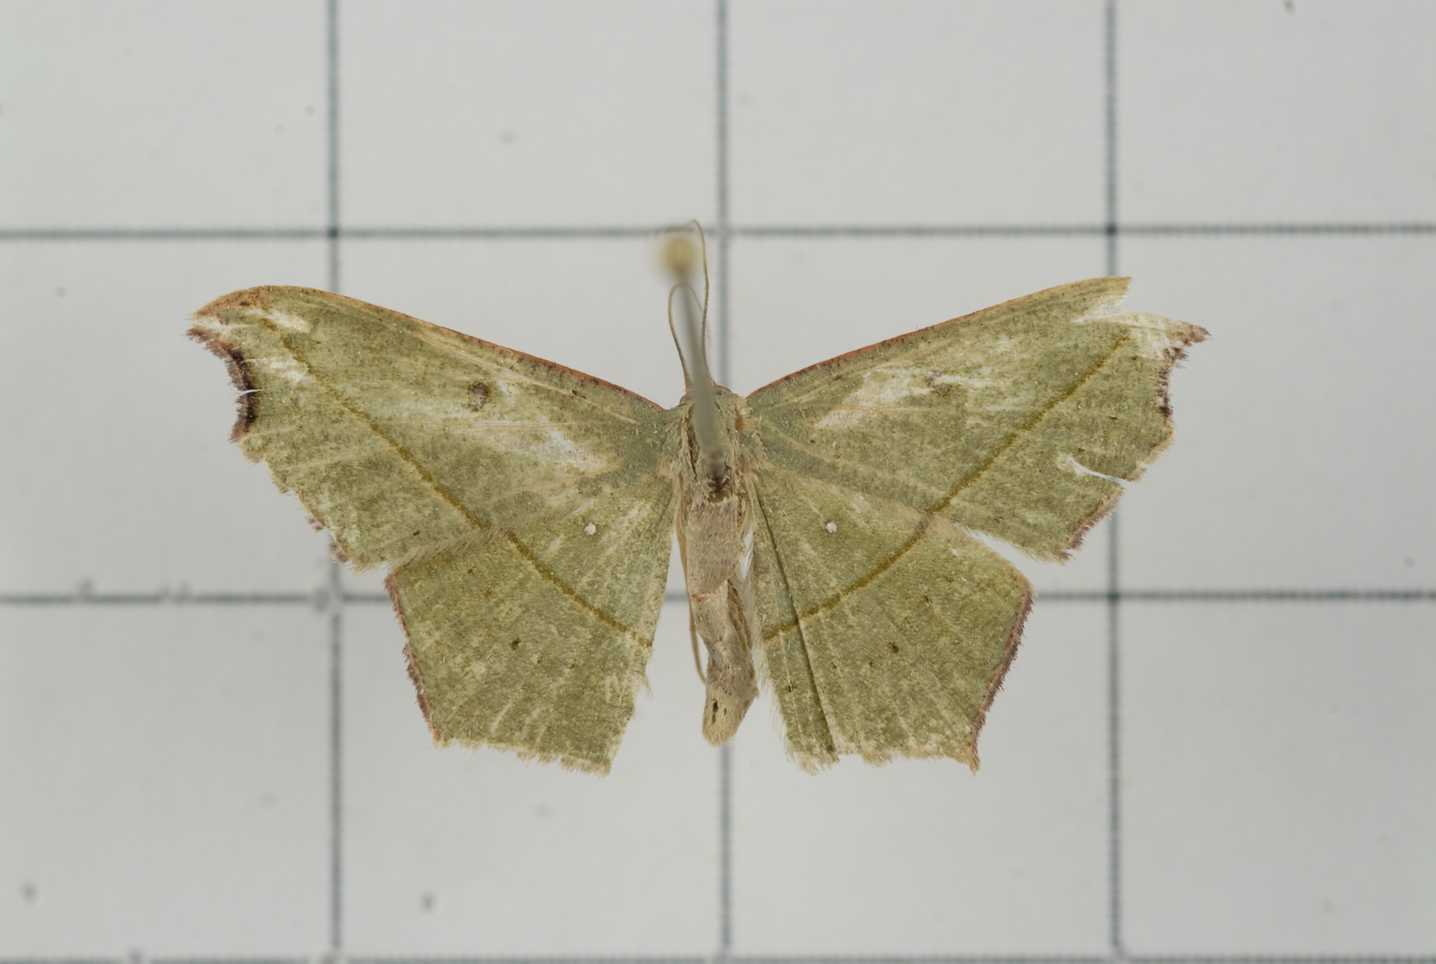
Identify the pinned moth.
Traminda aventiaria
